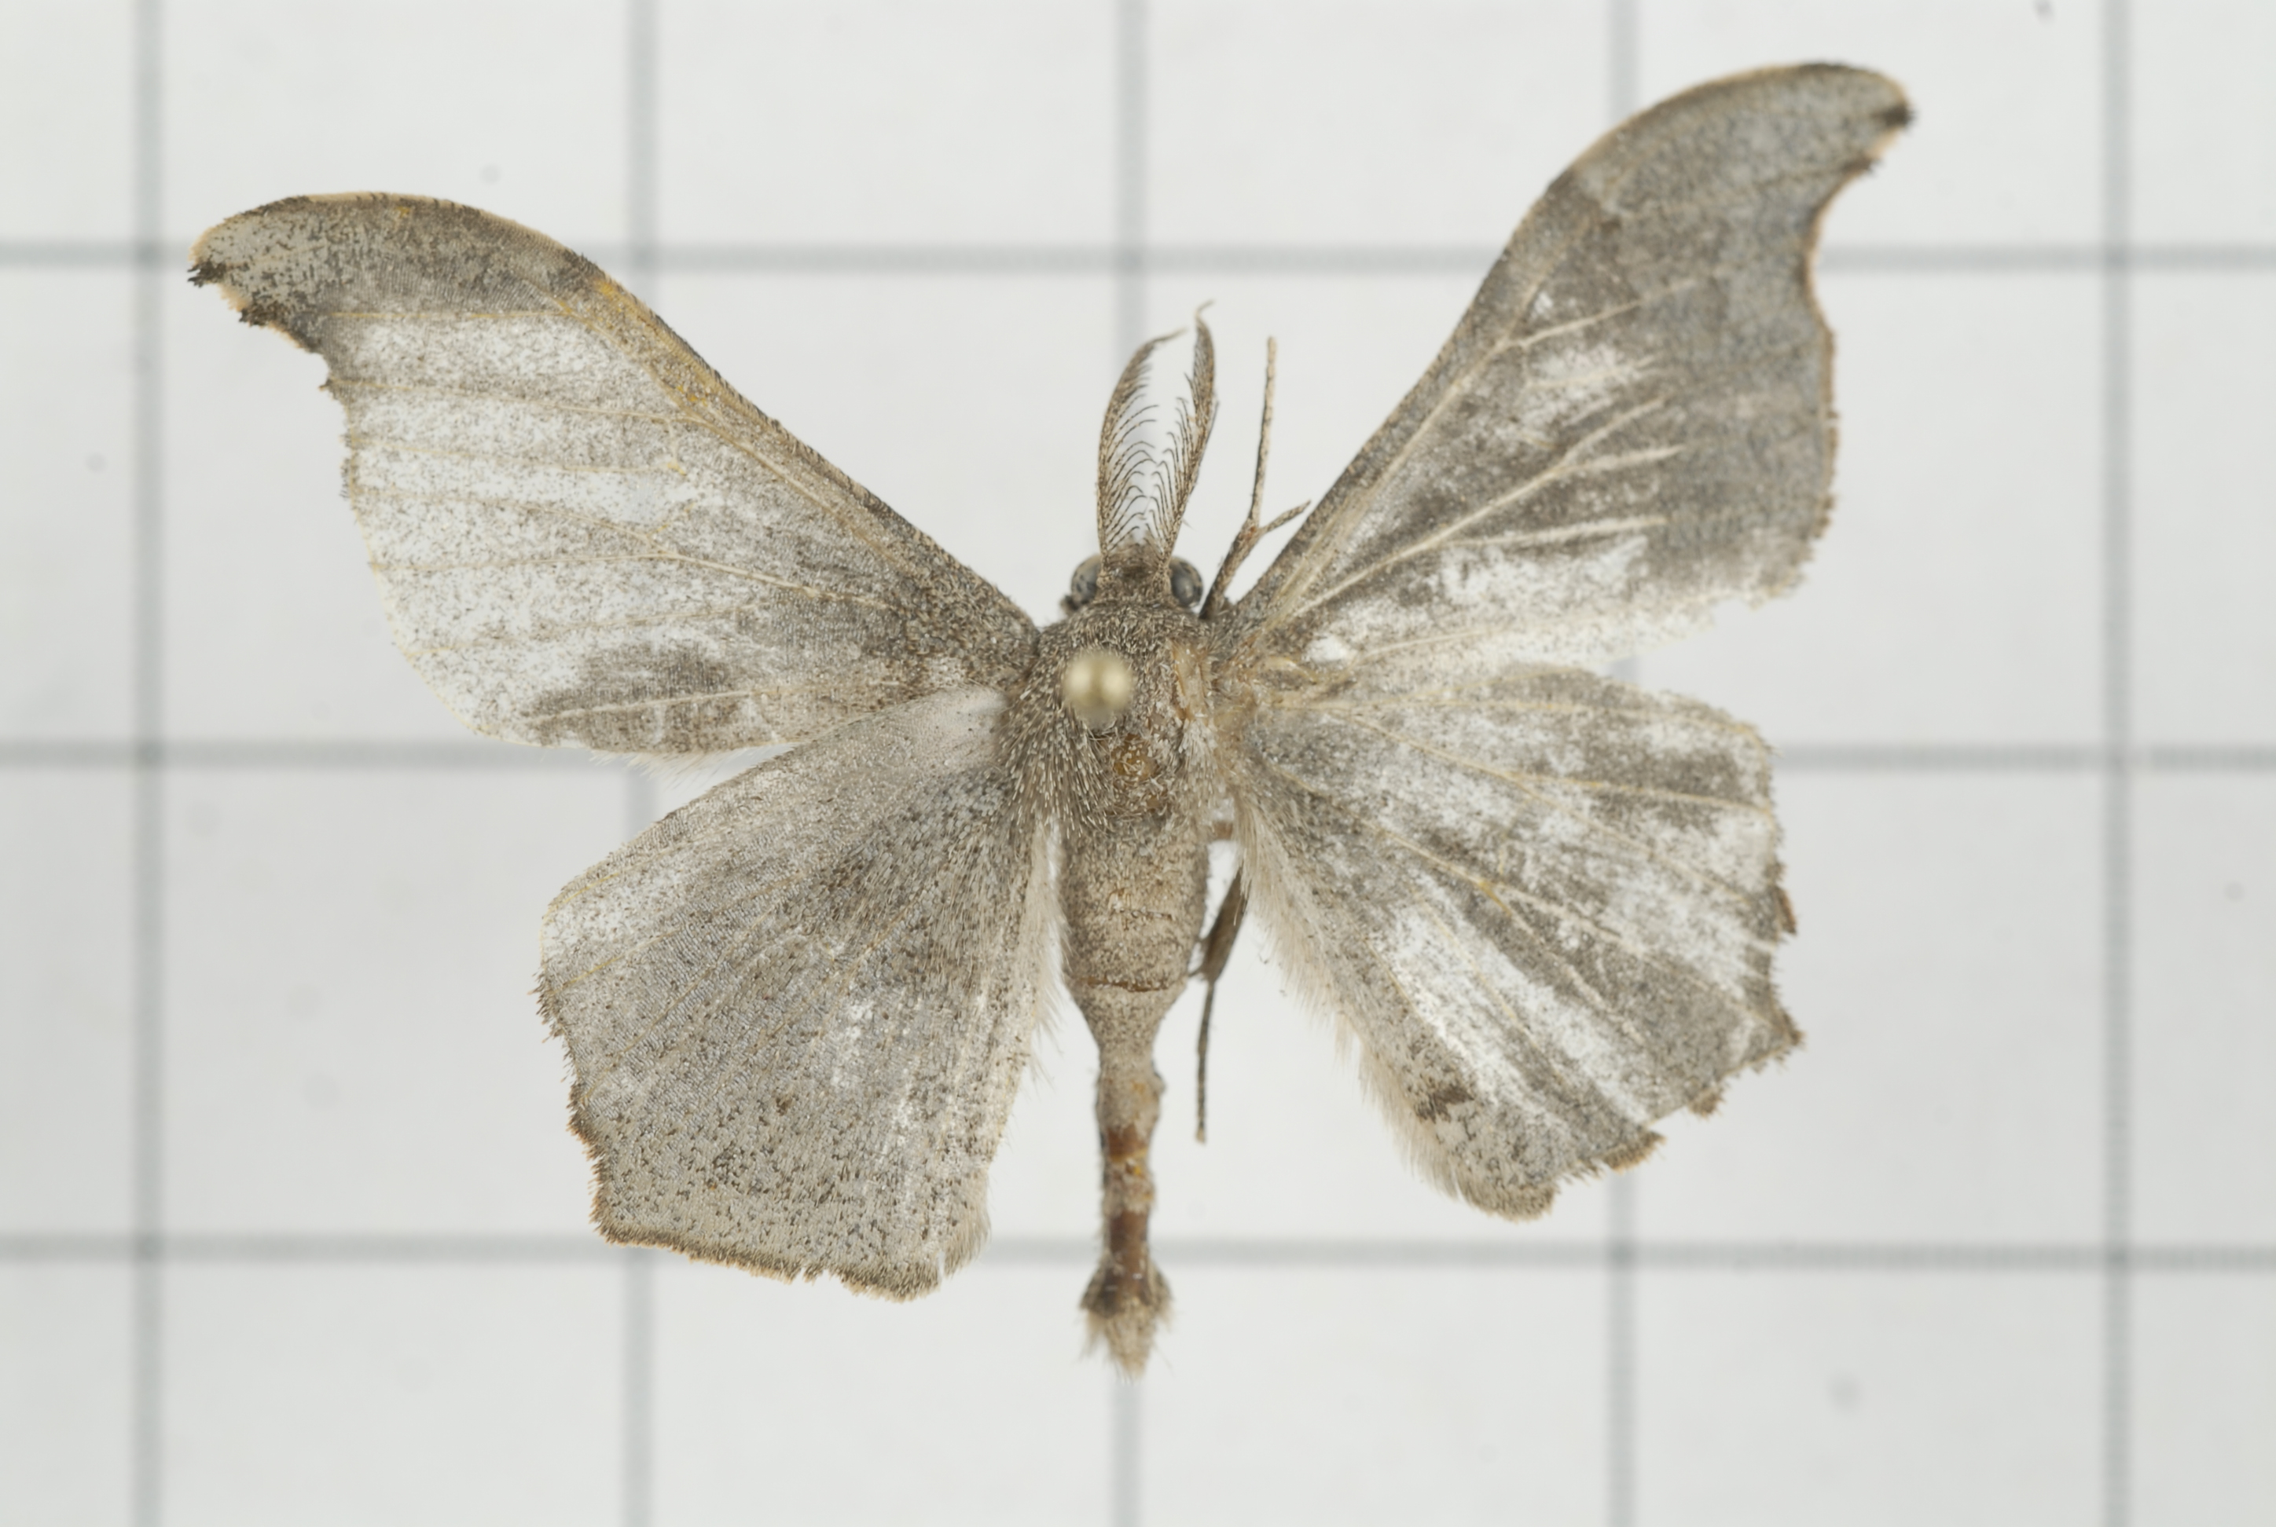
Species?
Hyposidra talaca talaca
